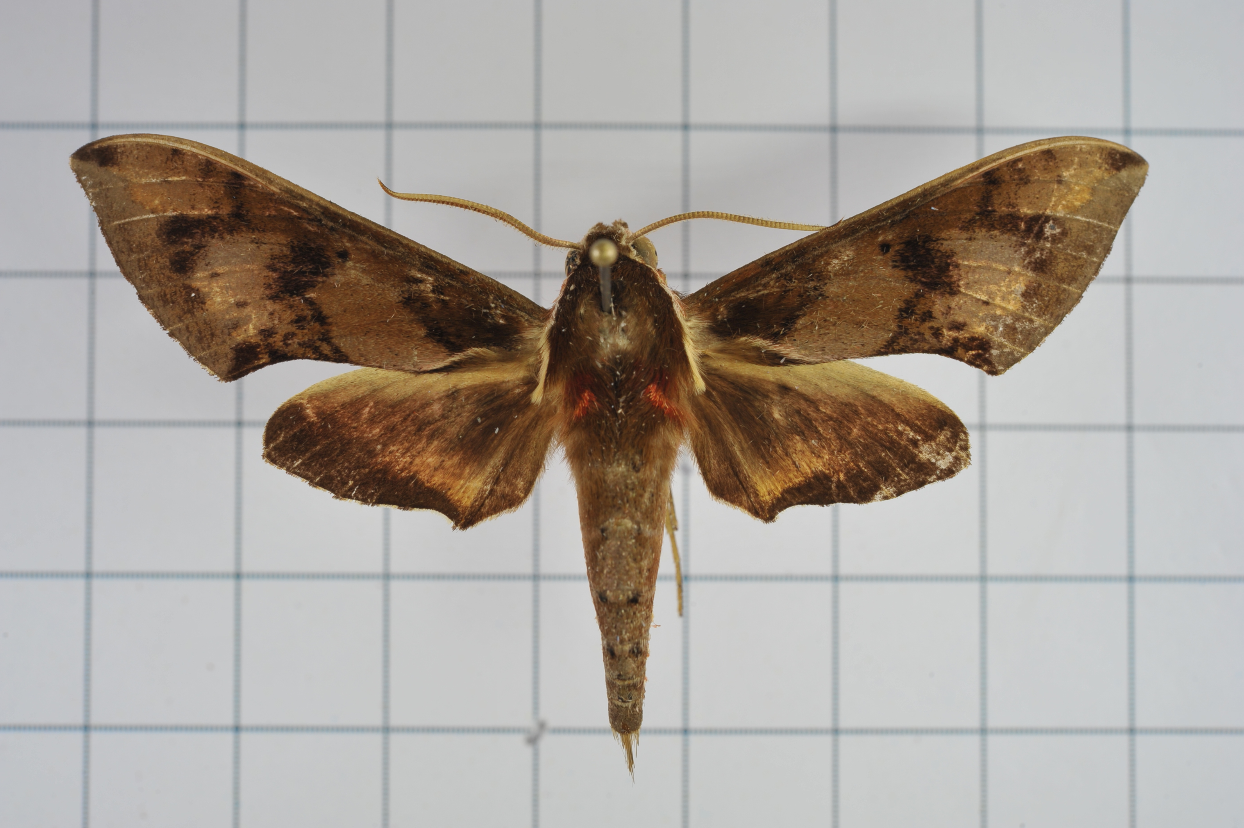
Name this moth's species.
Rhagastis binoculata
